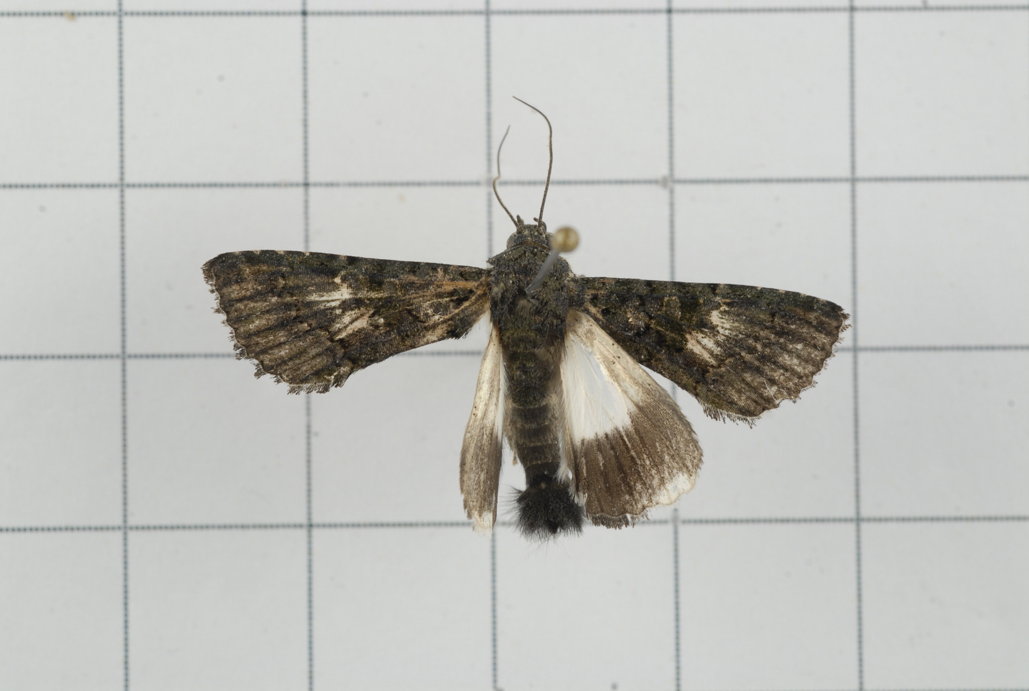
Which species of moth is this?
Aedia leucomelas
